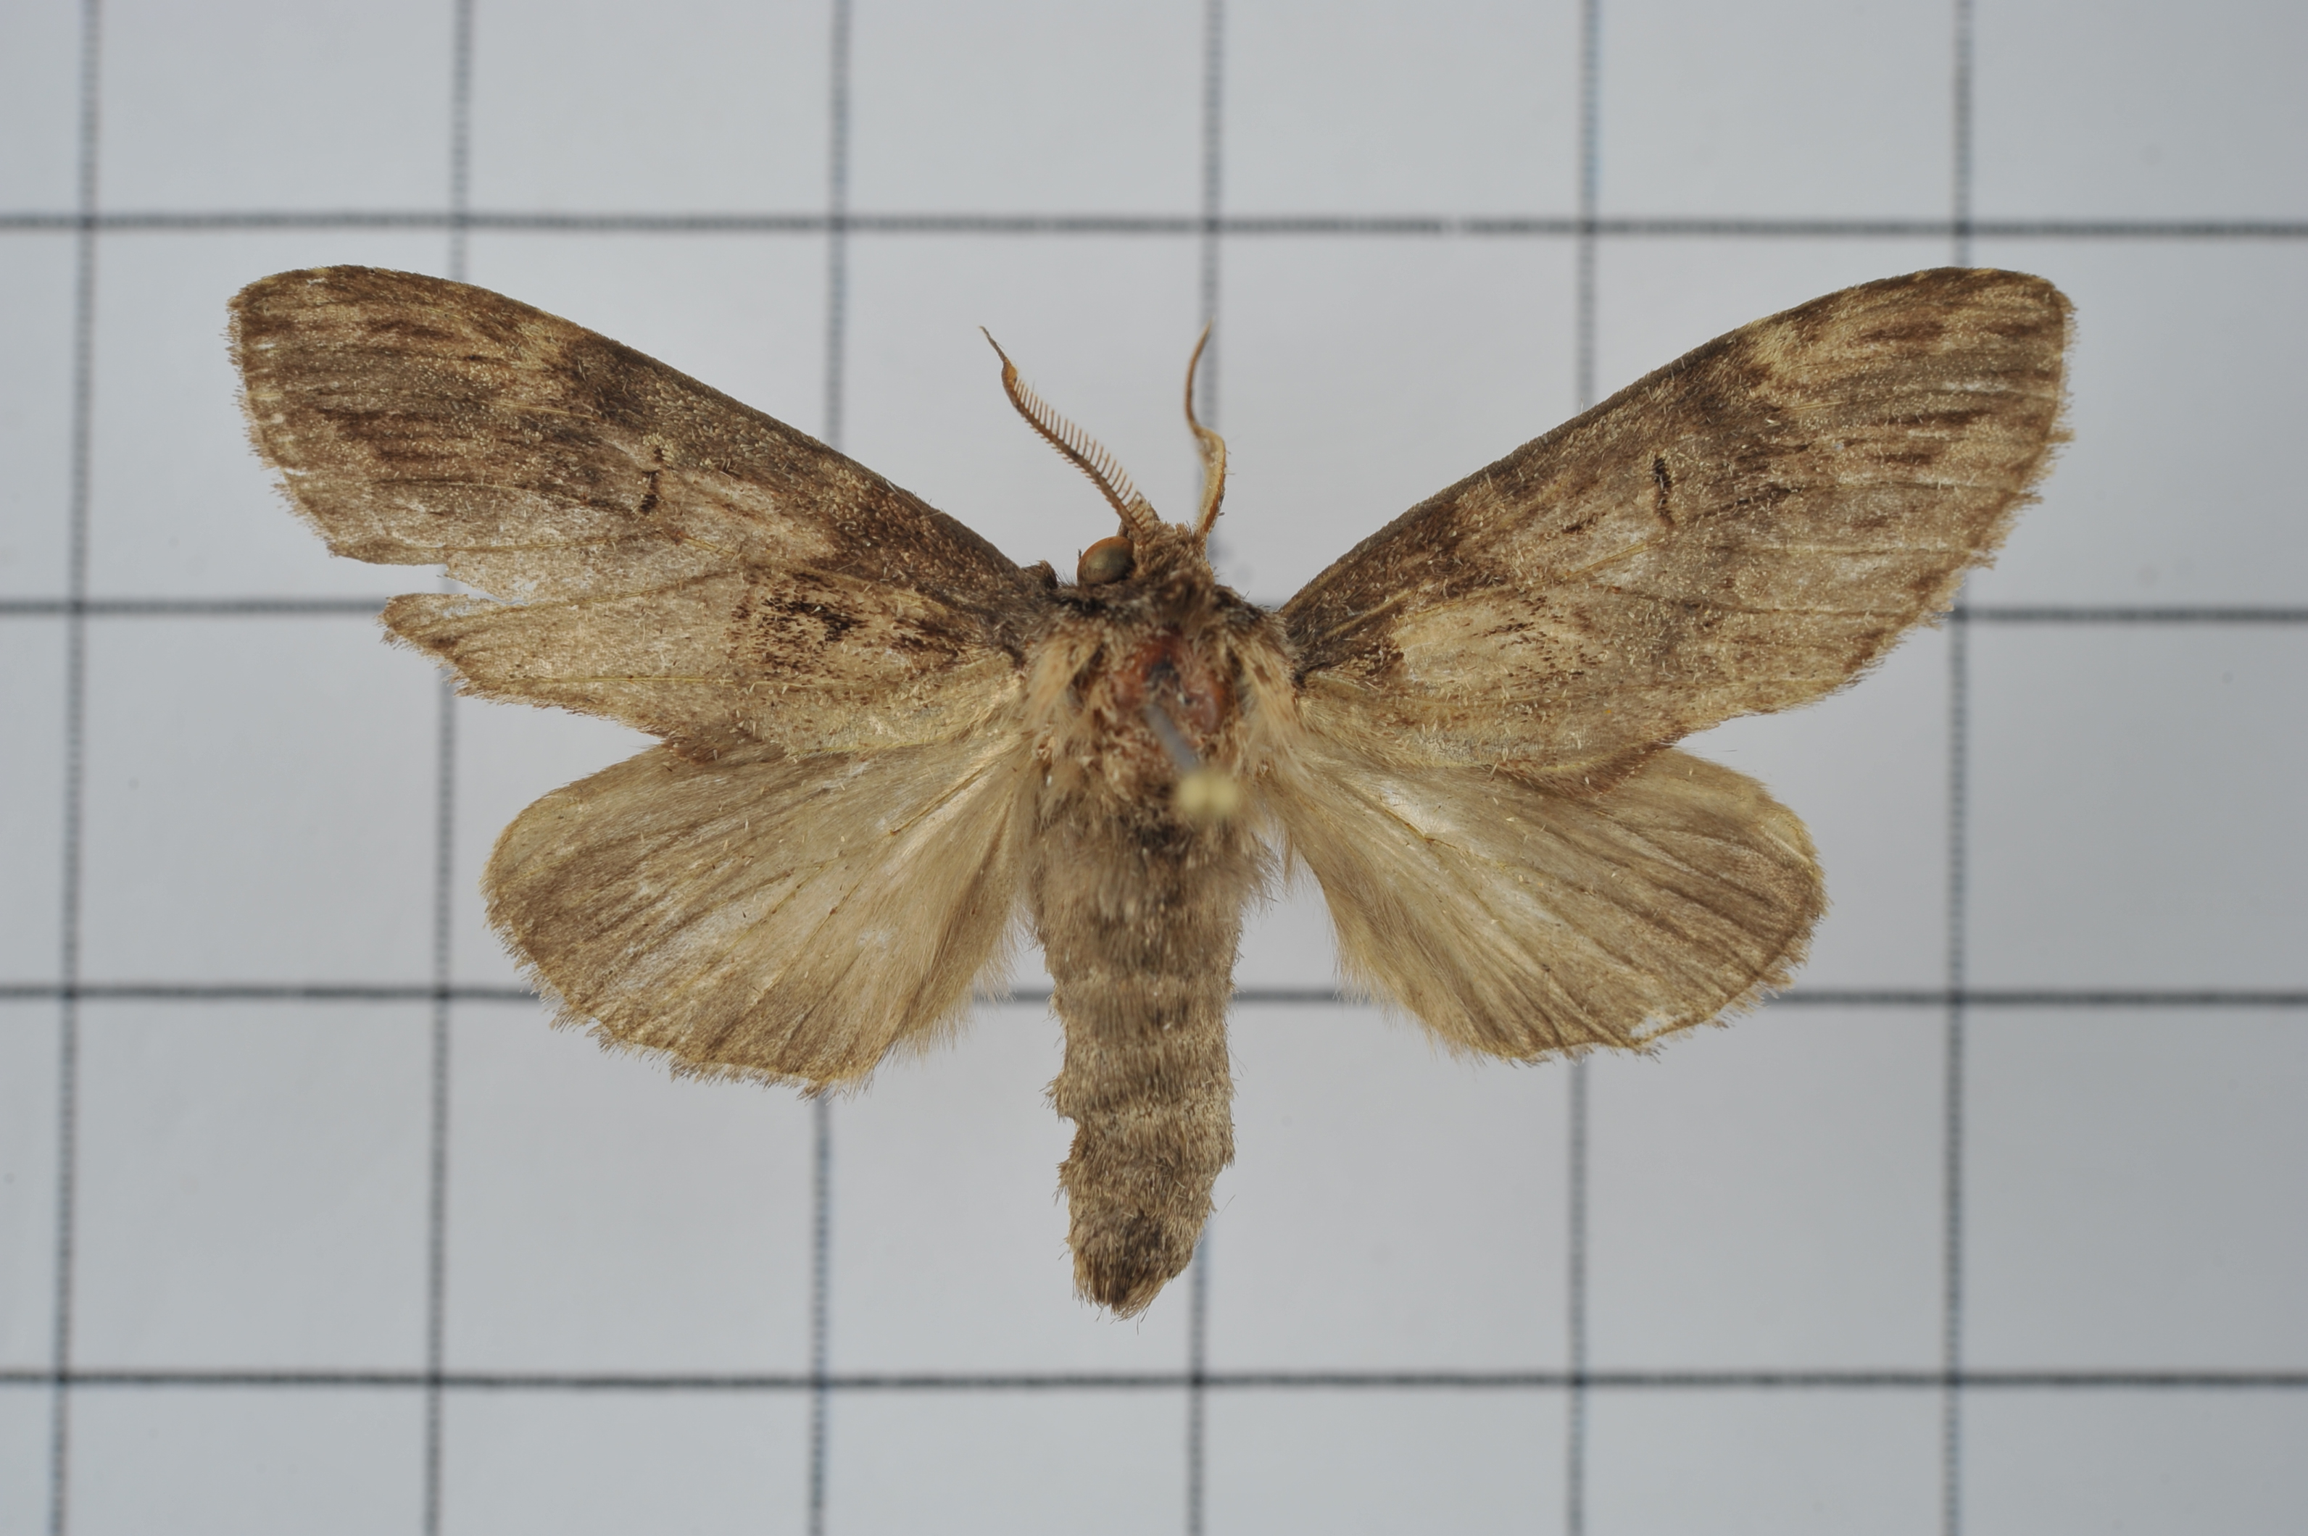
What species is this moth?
Allodontoides tenebrosa
